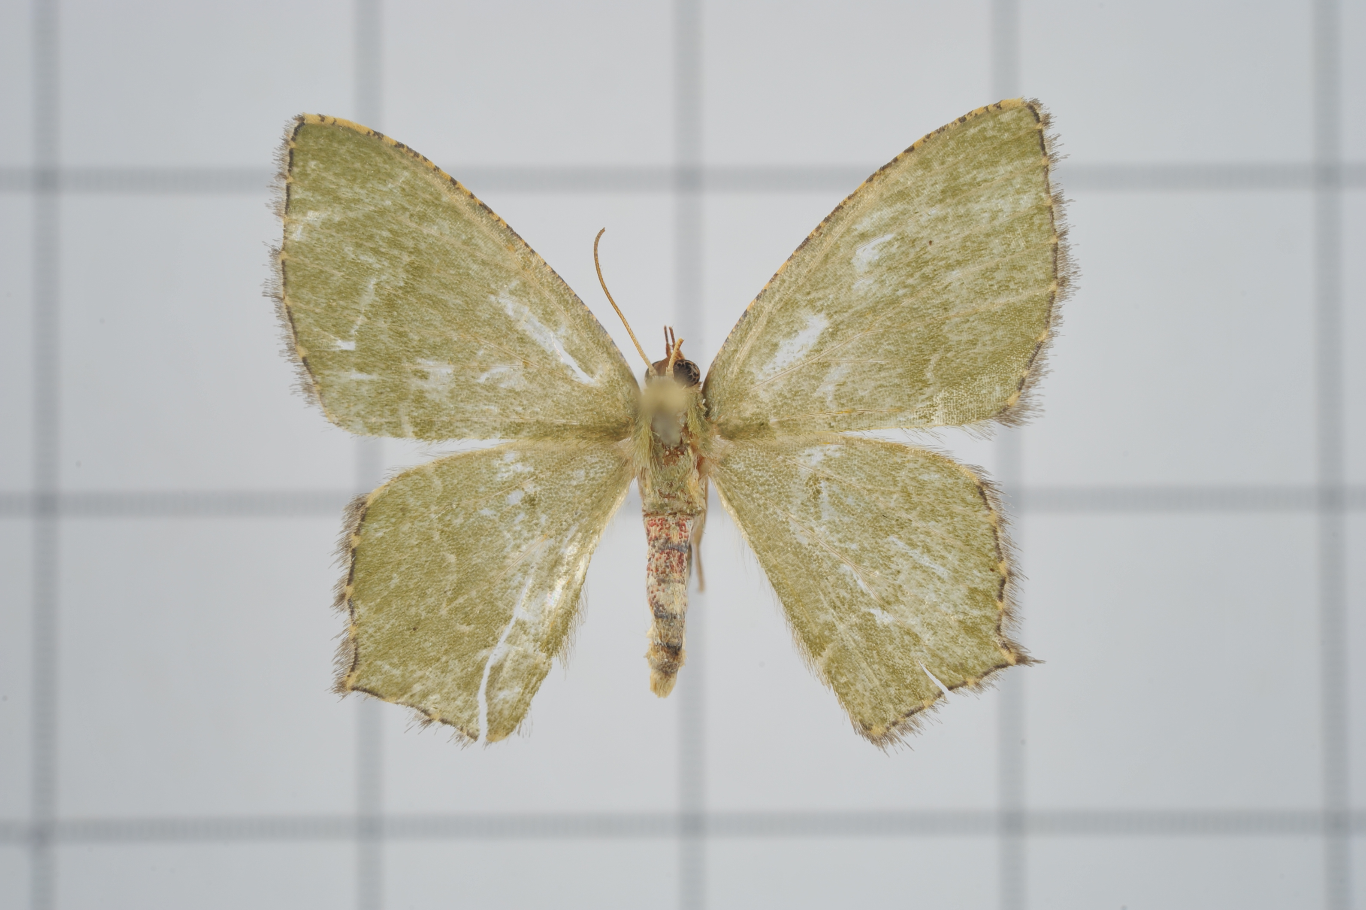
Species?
Hemithea tritonaria
